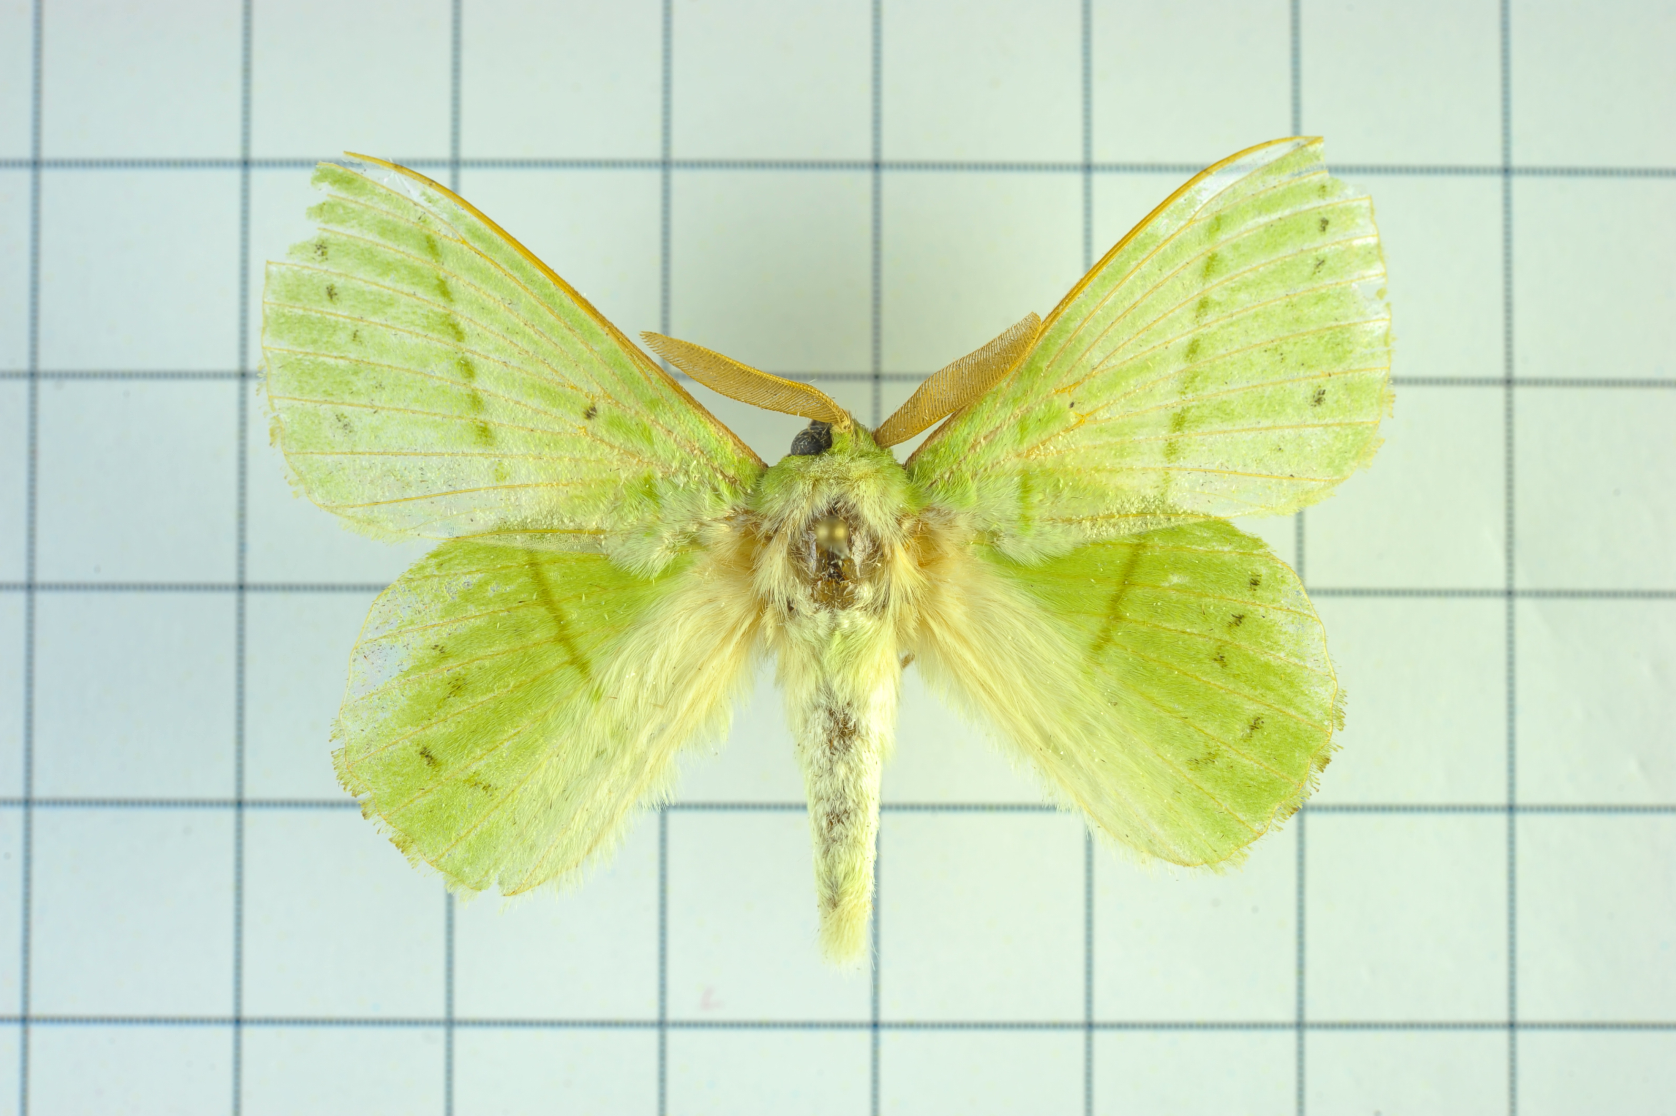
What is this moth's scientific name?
Trabala vishnou guttata
